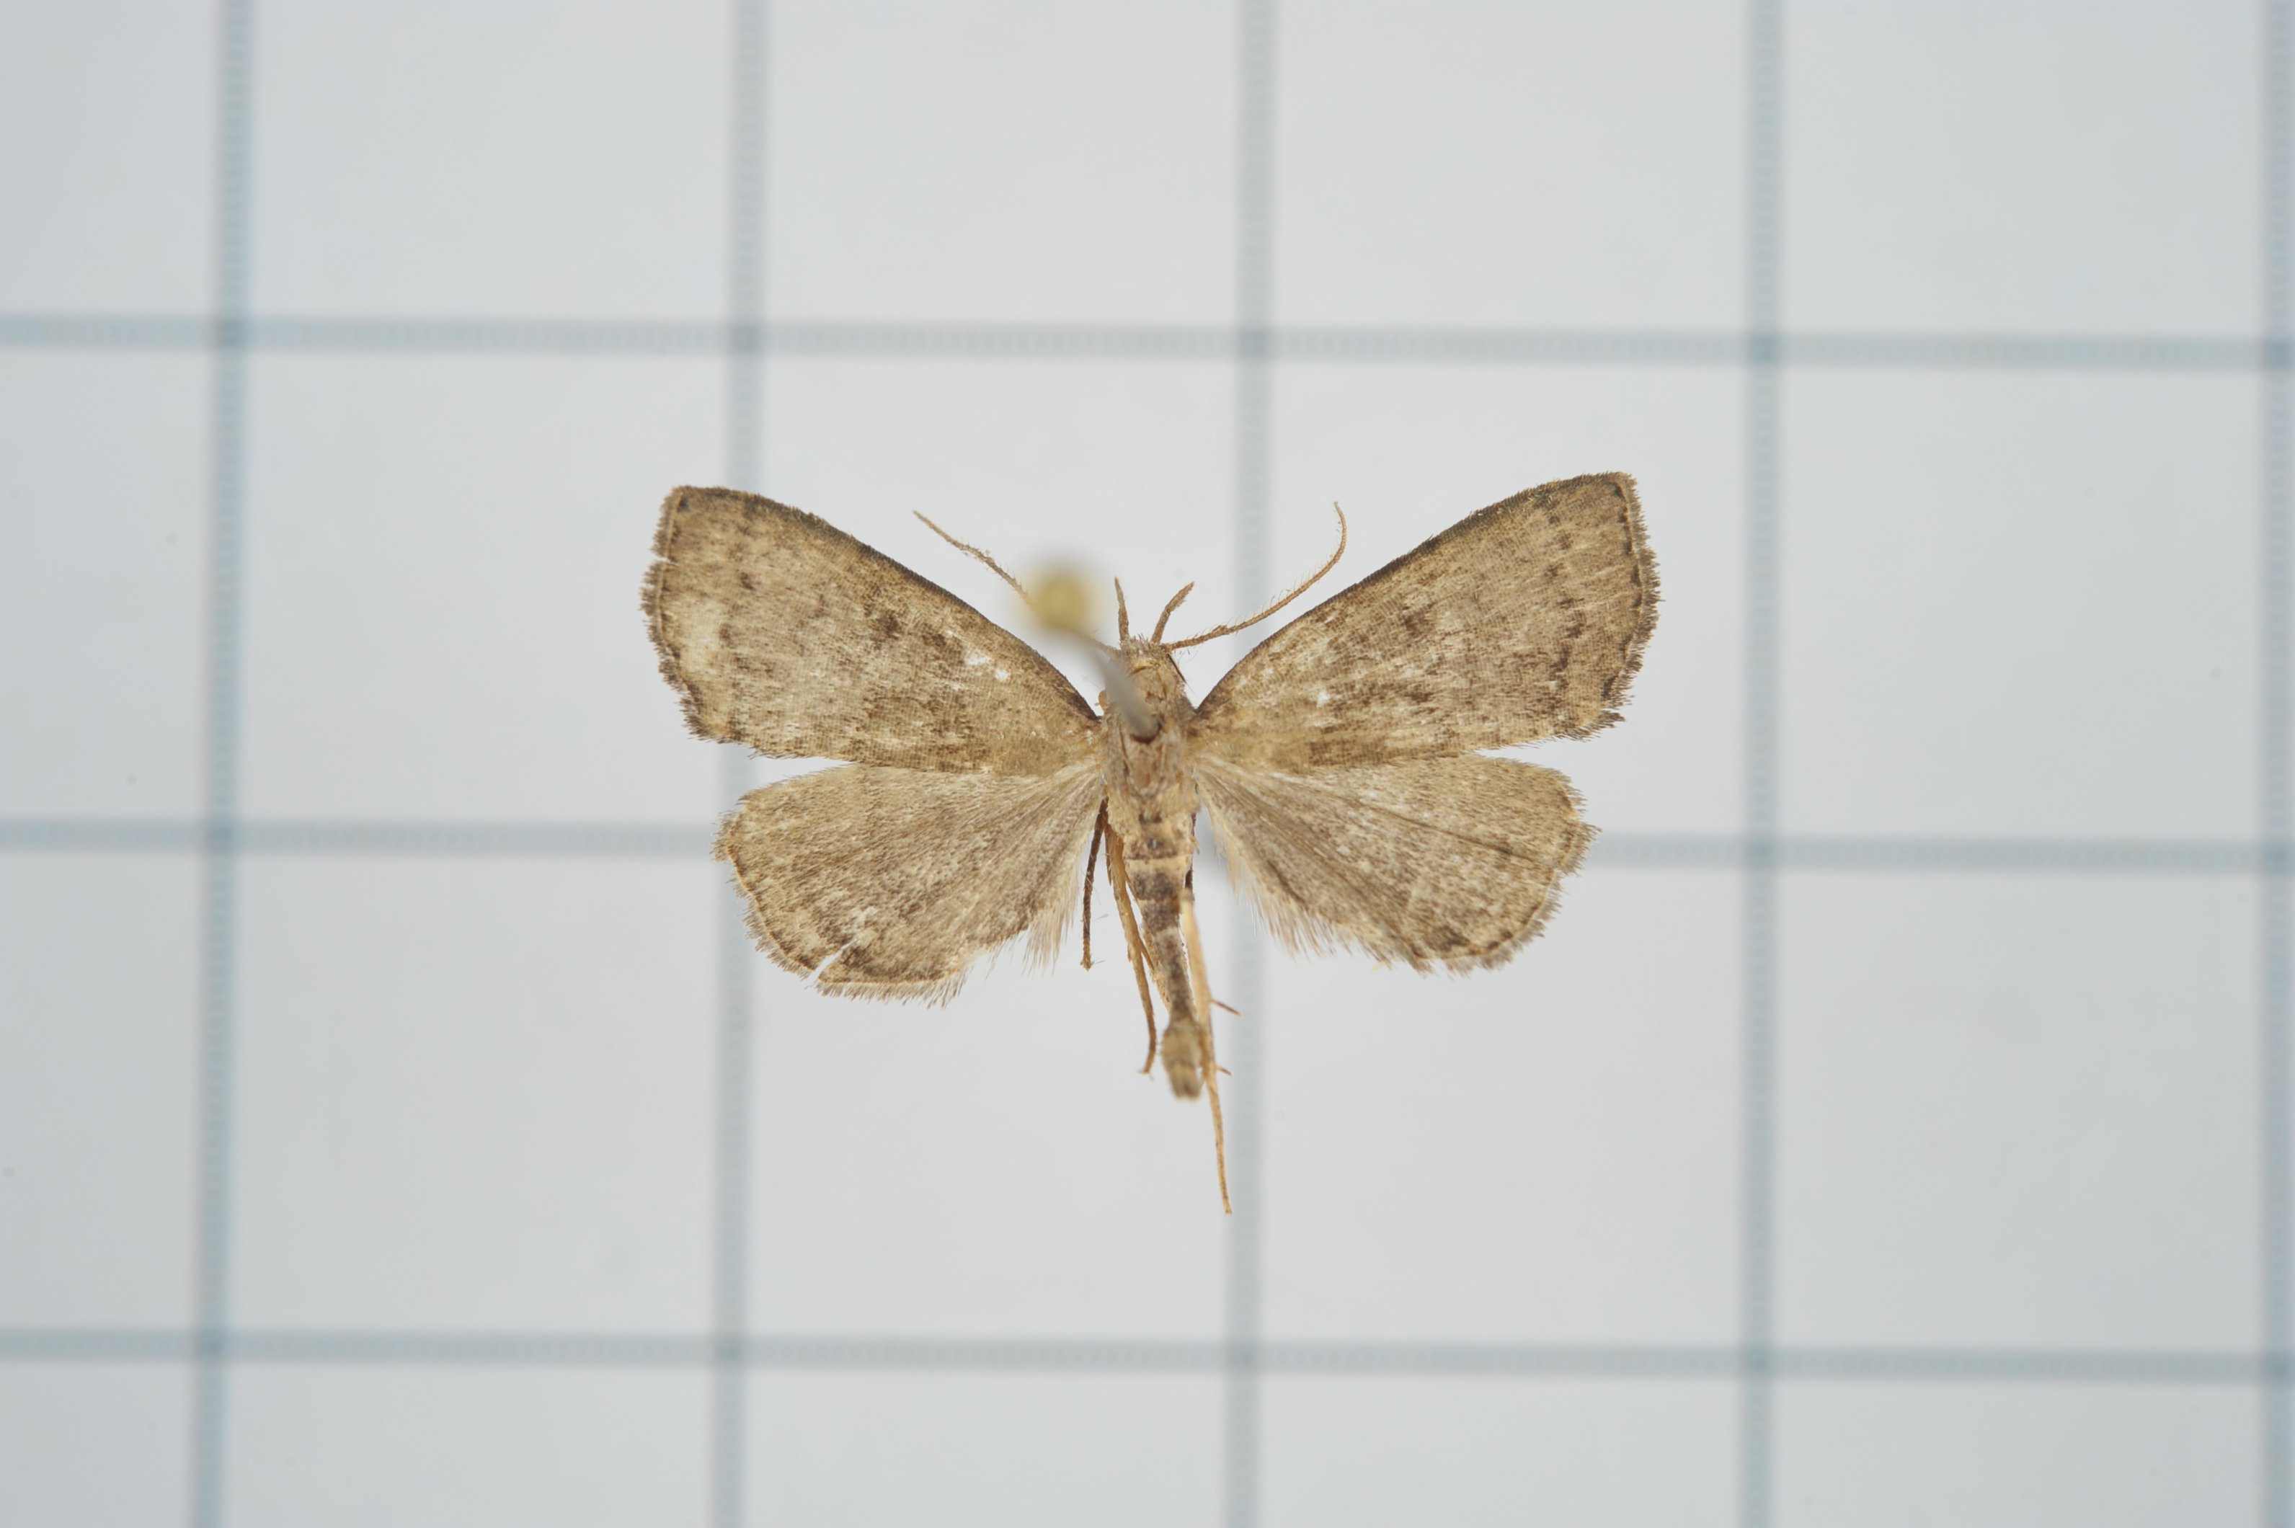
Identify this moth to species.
Herminia kurokoi
